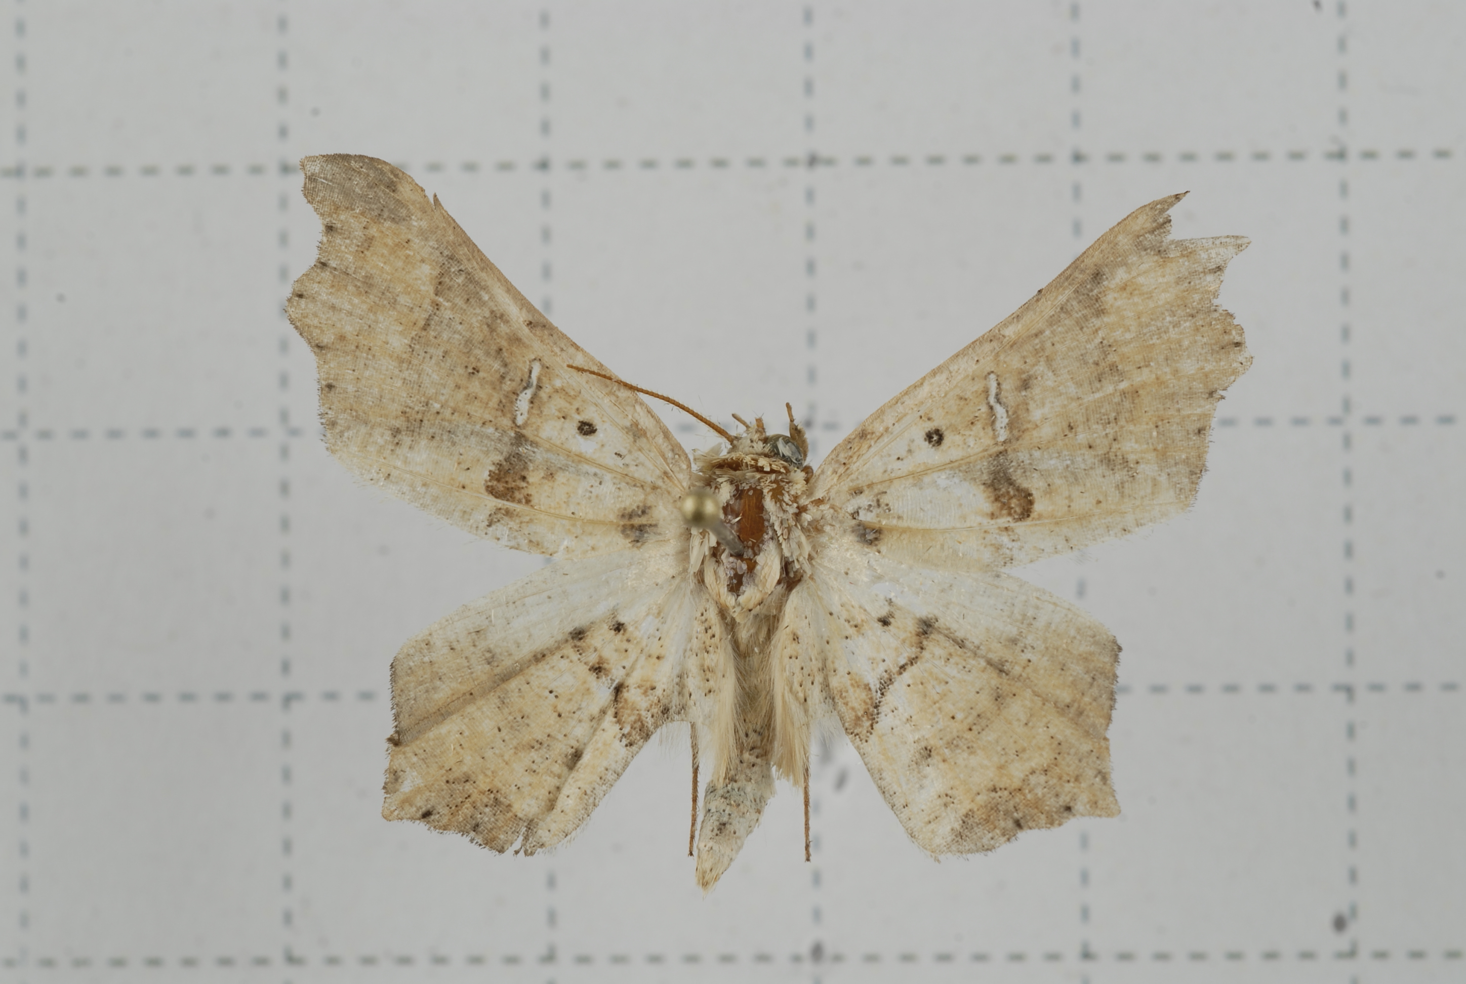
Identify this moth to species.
Semiothisops macariata
